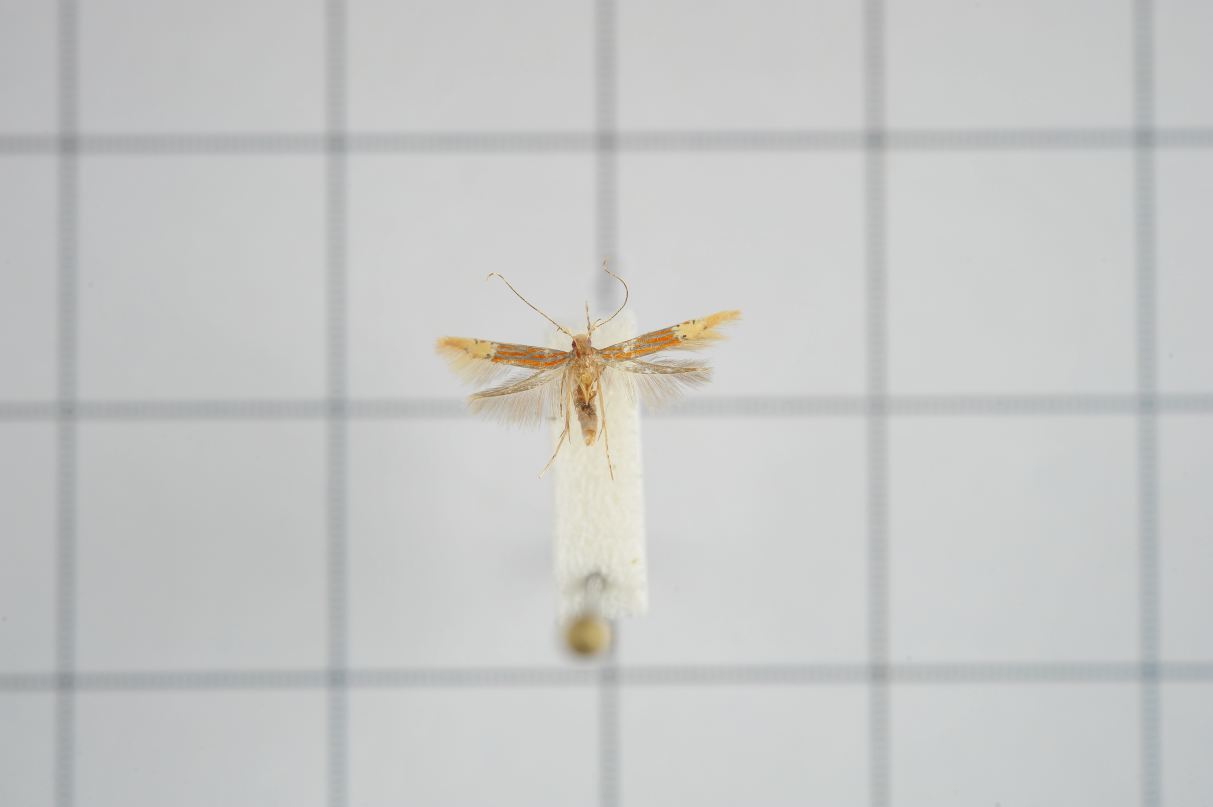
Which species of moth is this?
Labdia semicoccinea
